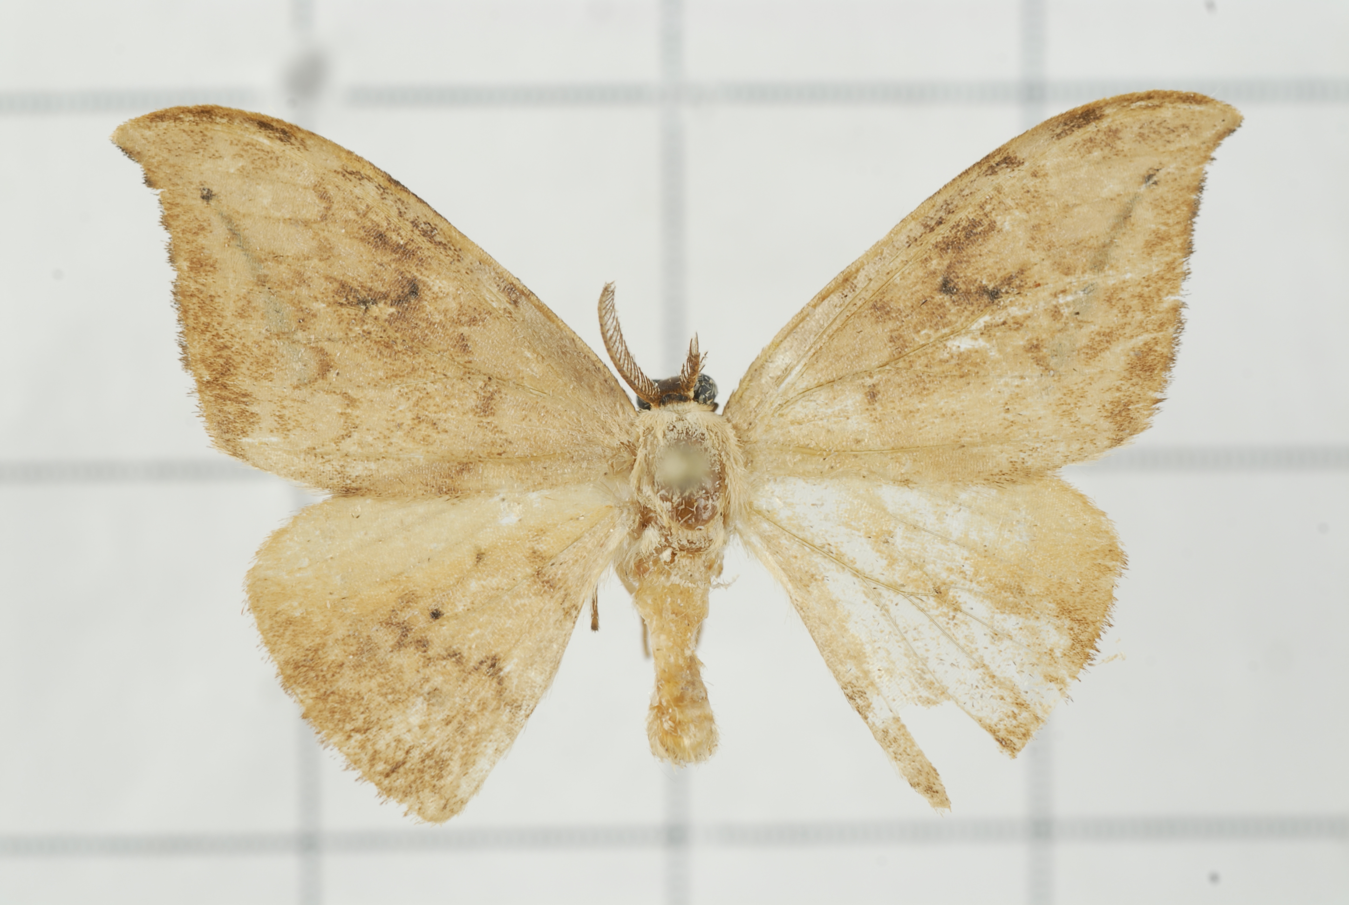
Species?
Strepsigonia diluta
